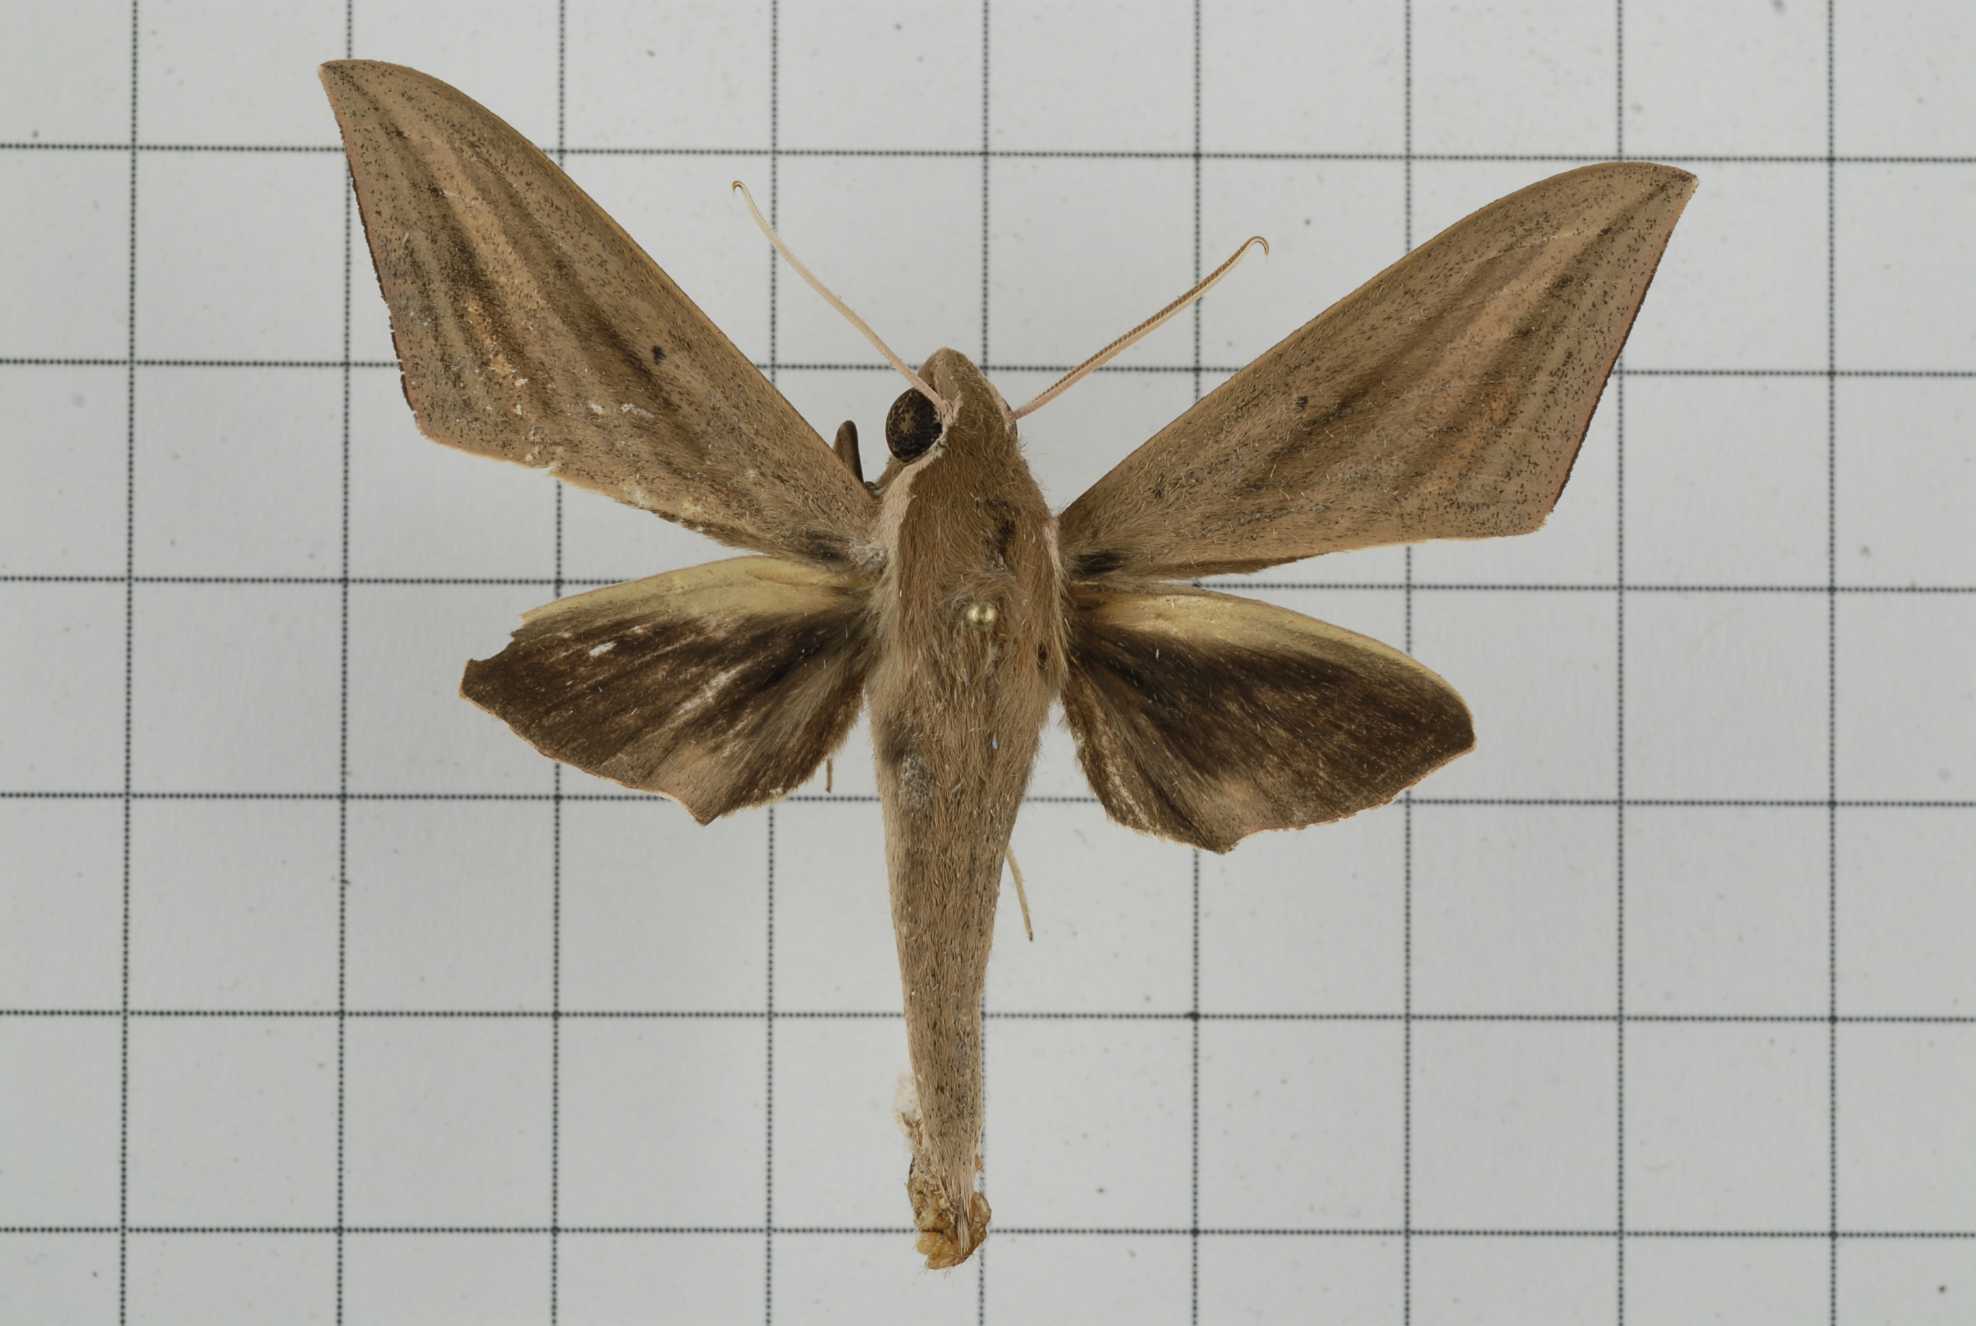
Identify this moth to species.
Theretra lucasii
